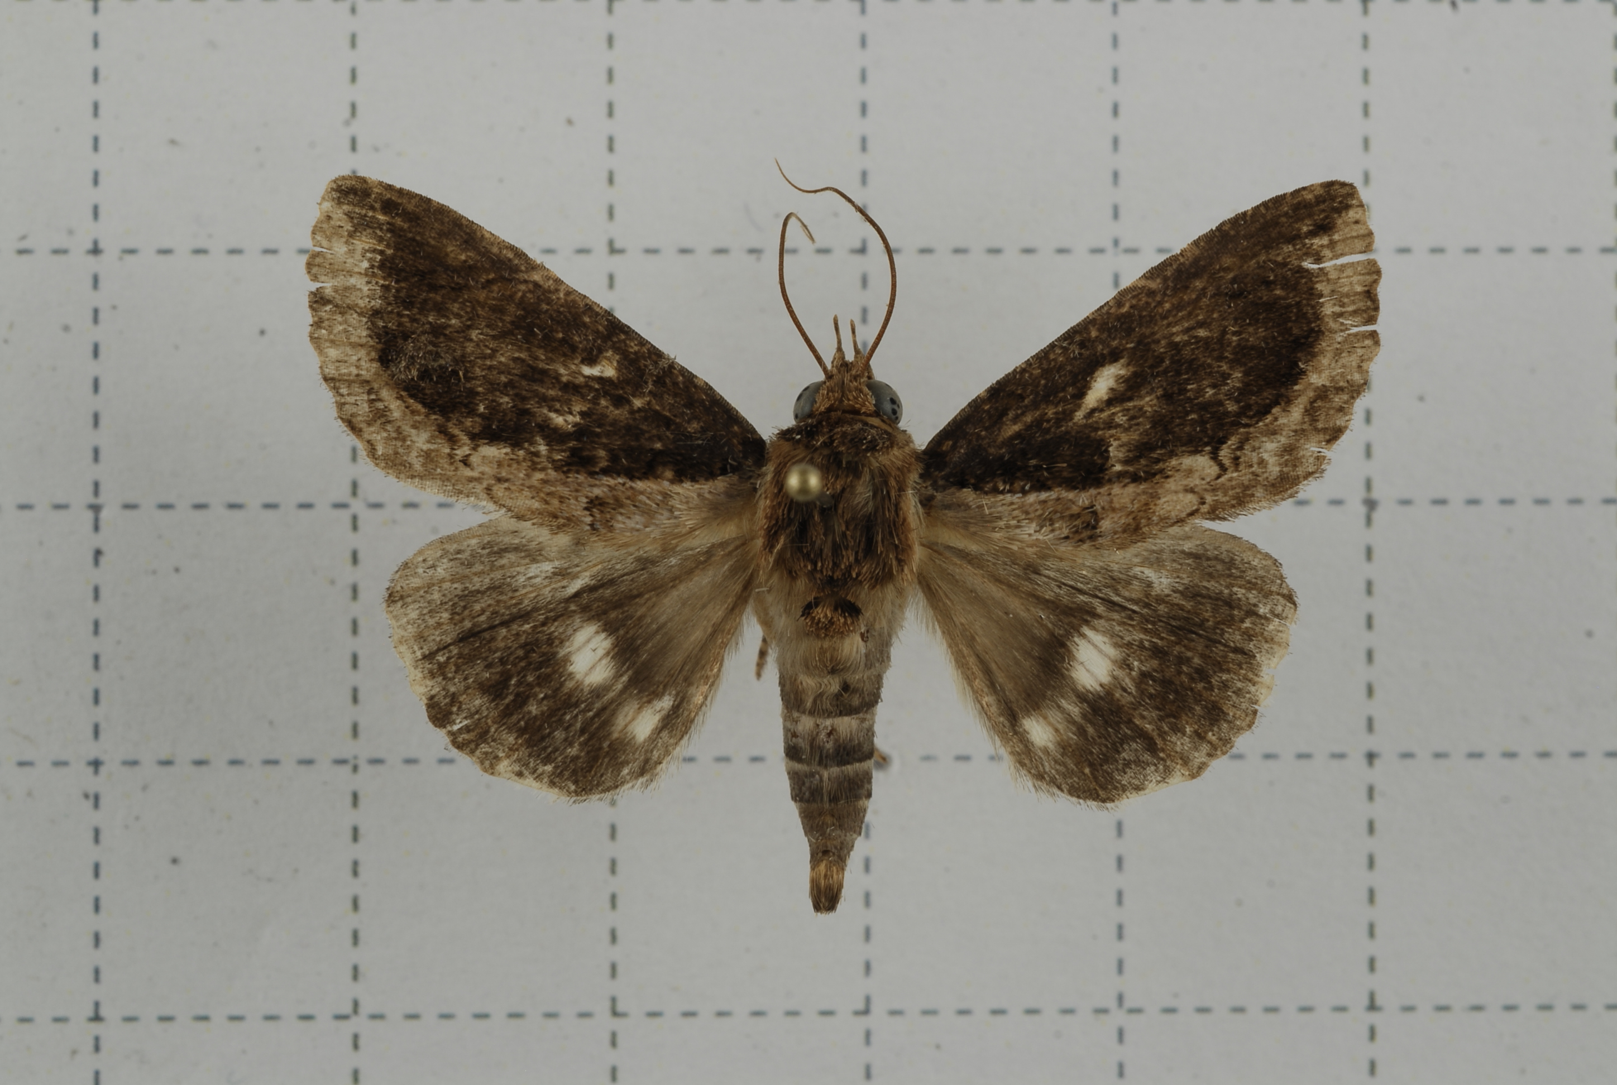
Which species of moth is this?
Ercheia cyllaria
